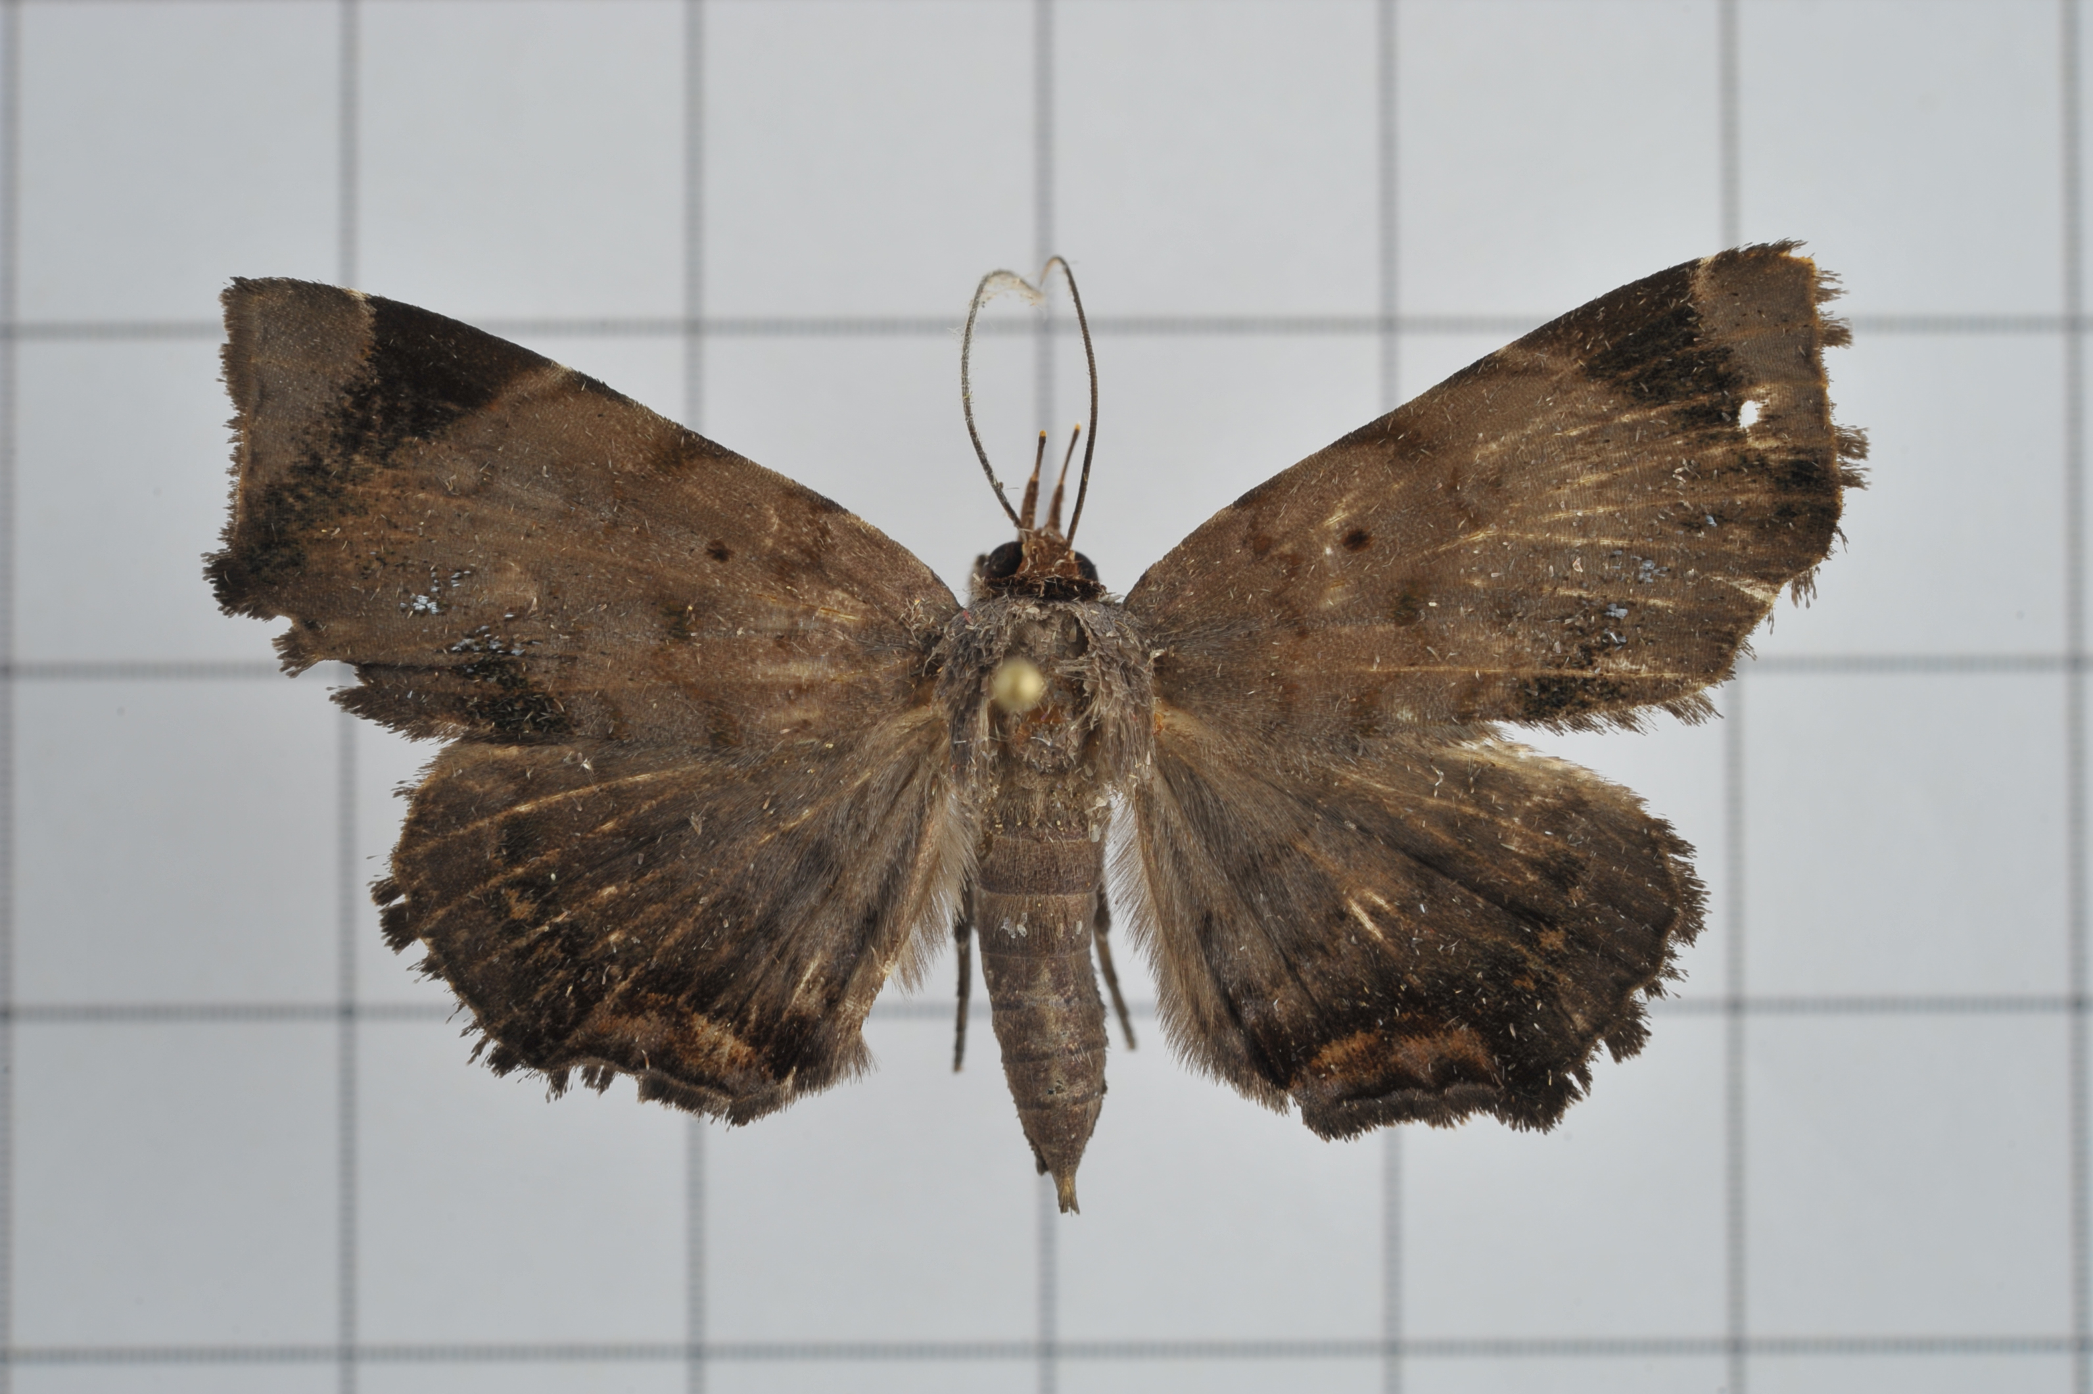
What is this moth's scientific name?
Mecodina albodentata
